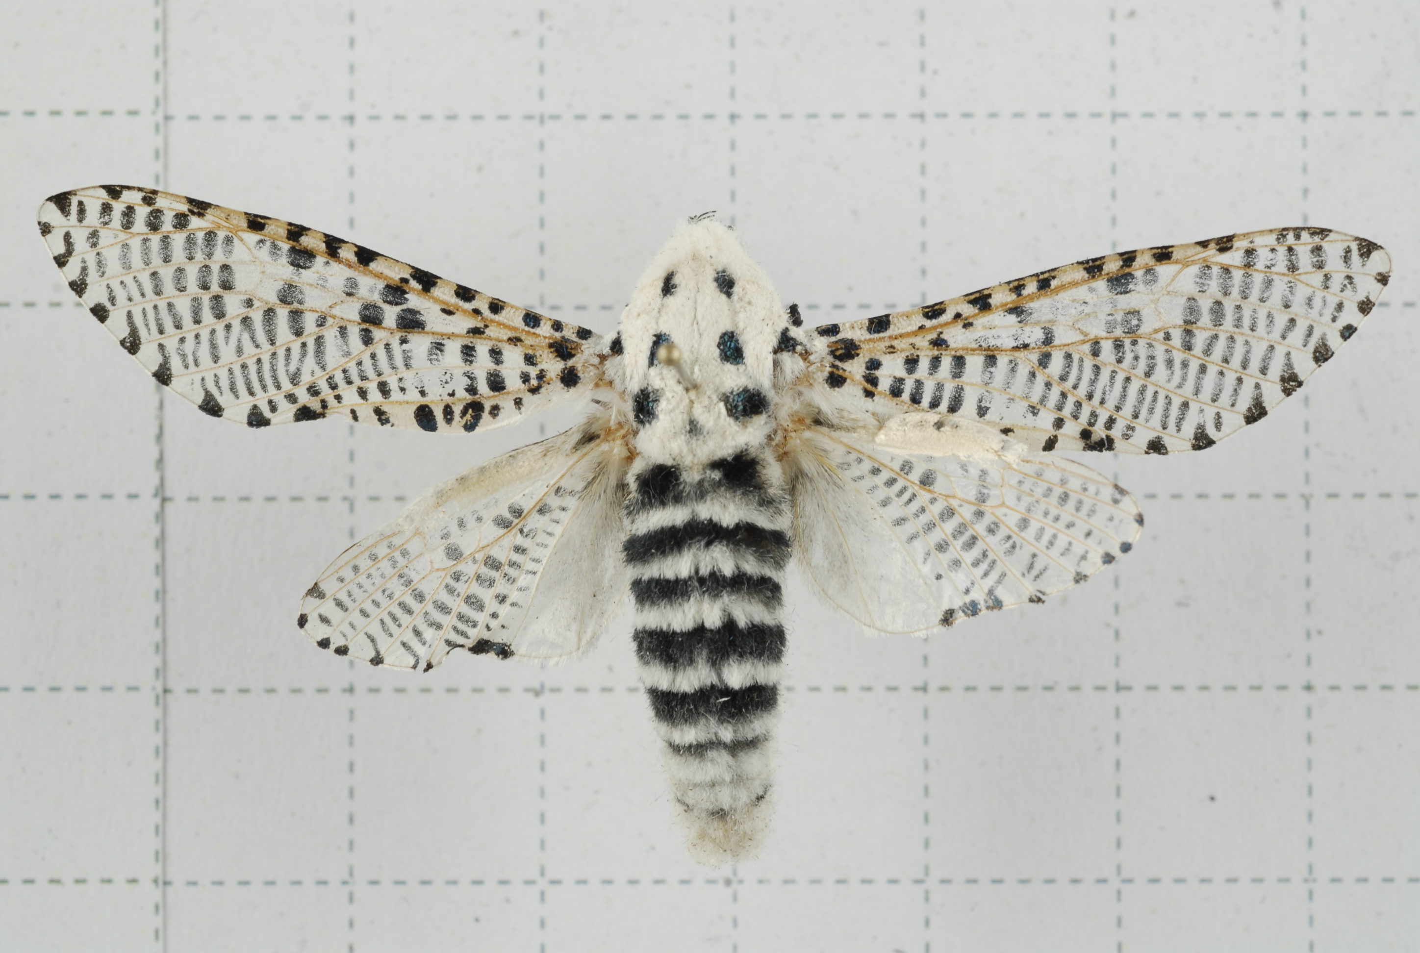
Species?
Zeuzera multistrigata multistrigata
